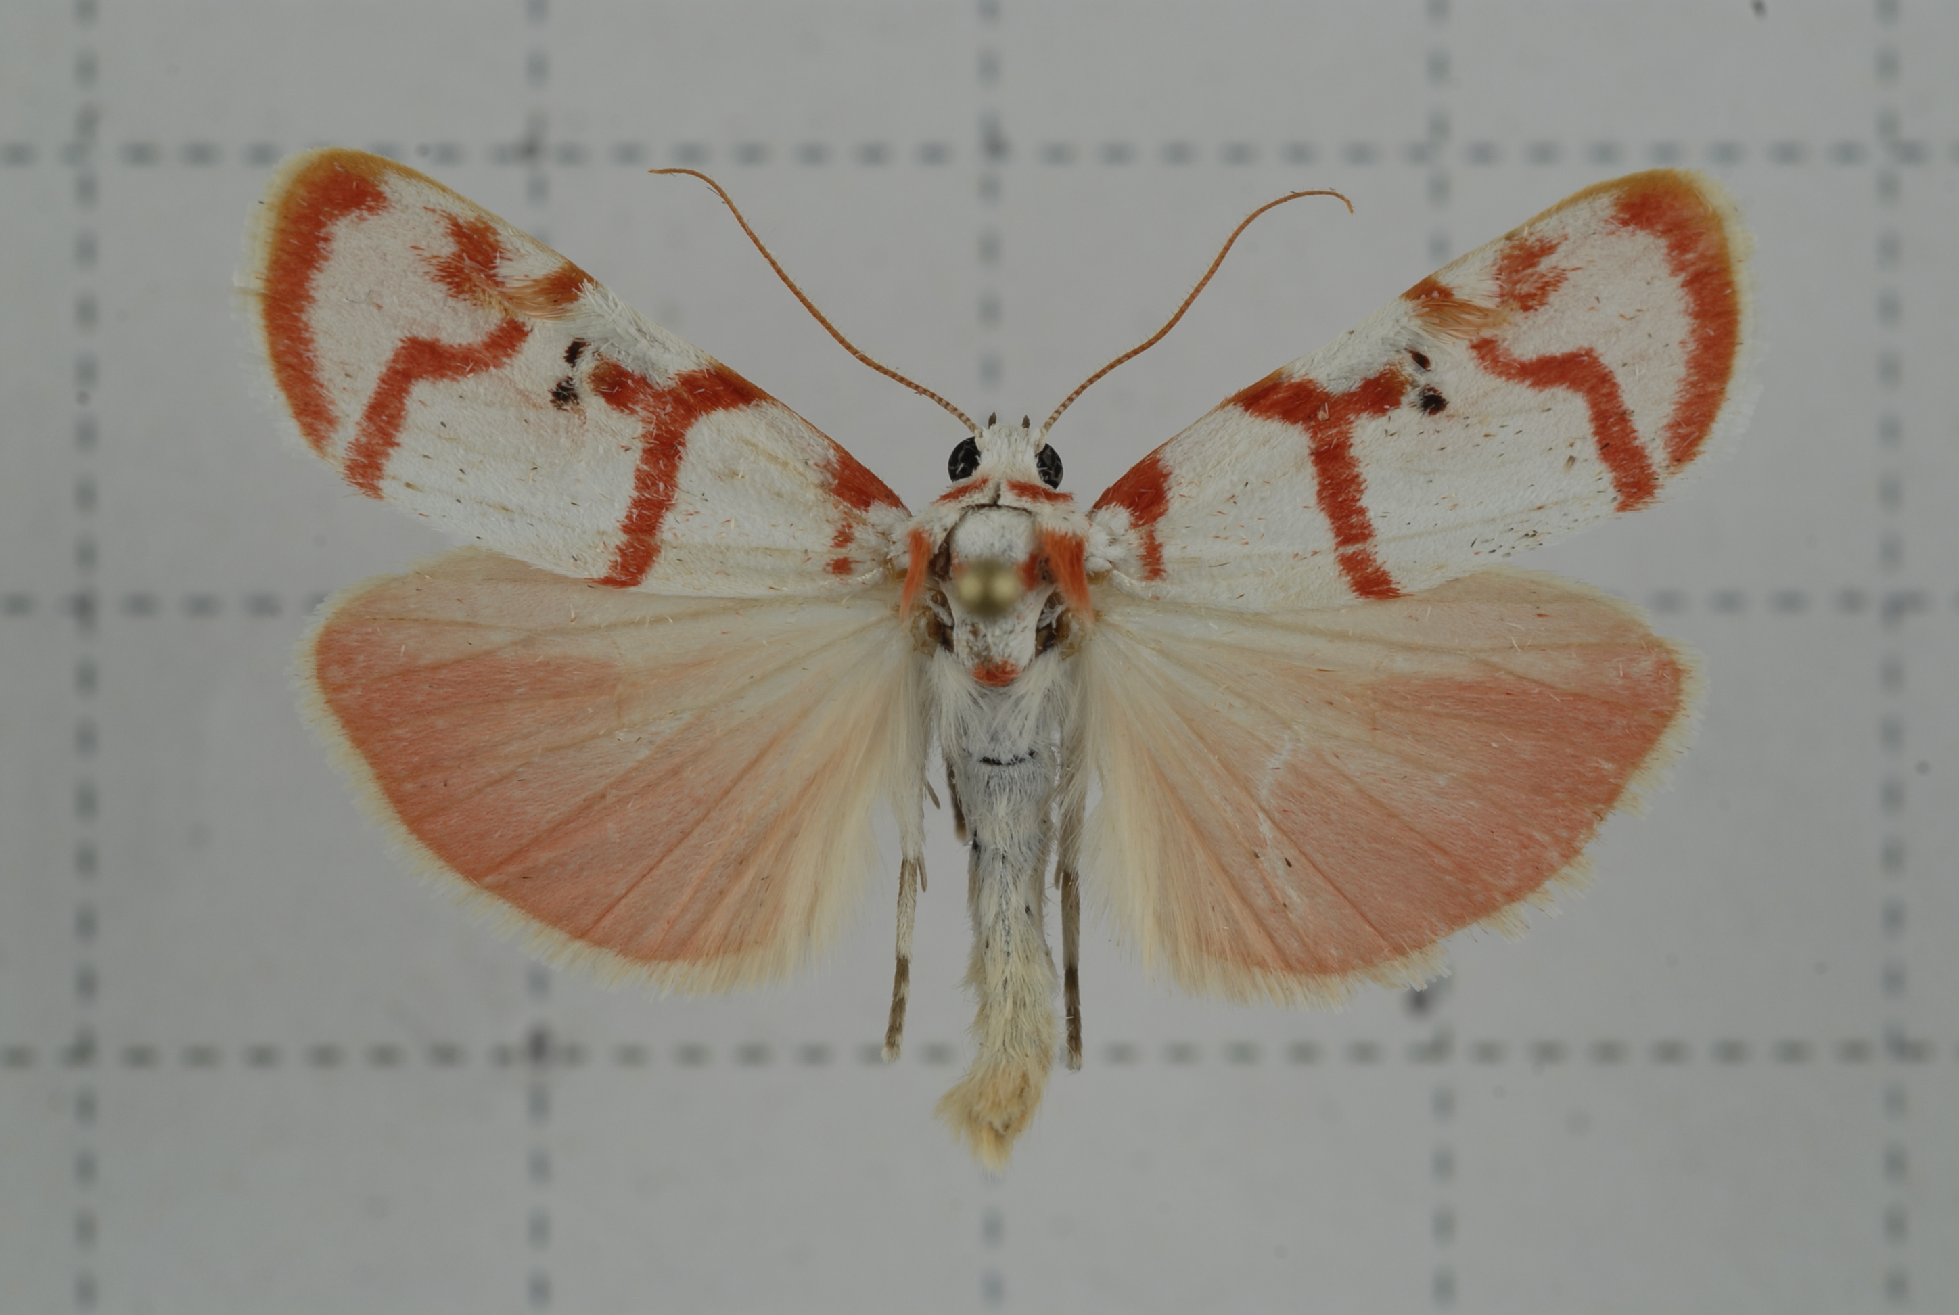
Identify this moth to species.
Cyana hamata hamata
